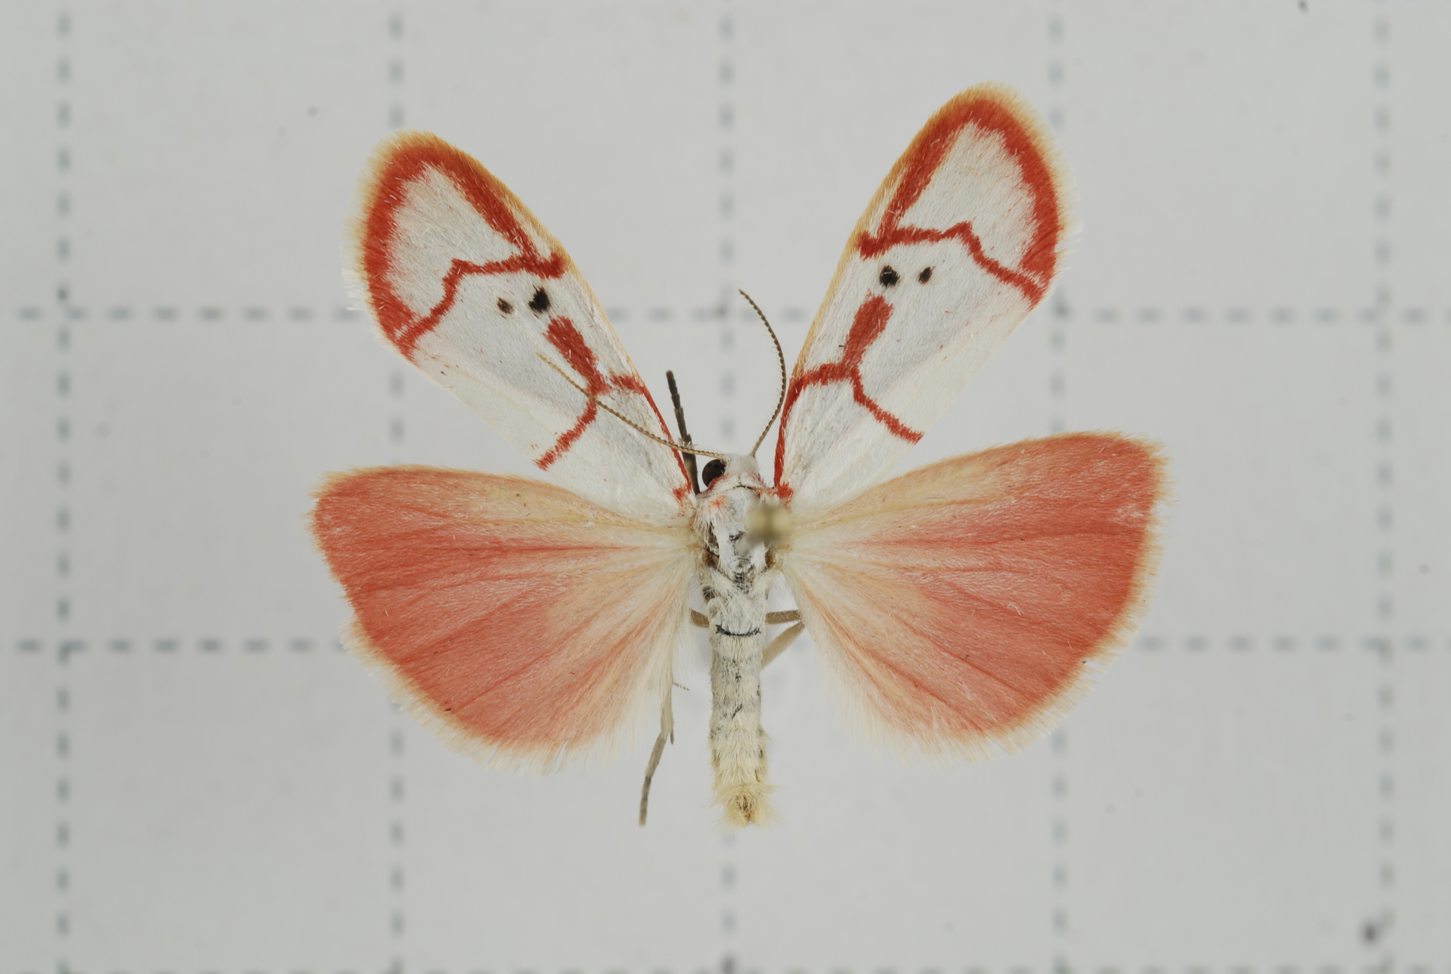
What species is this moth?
Cyana sanguinea
